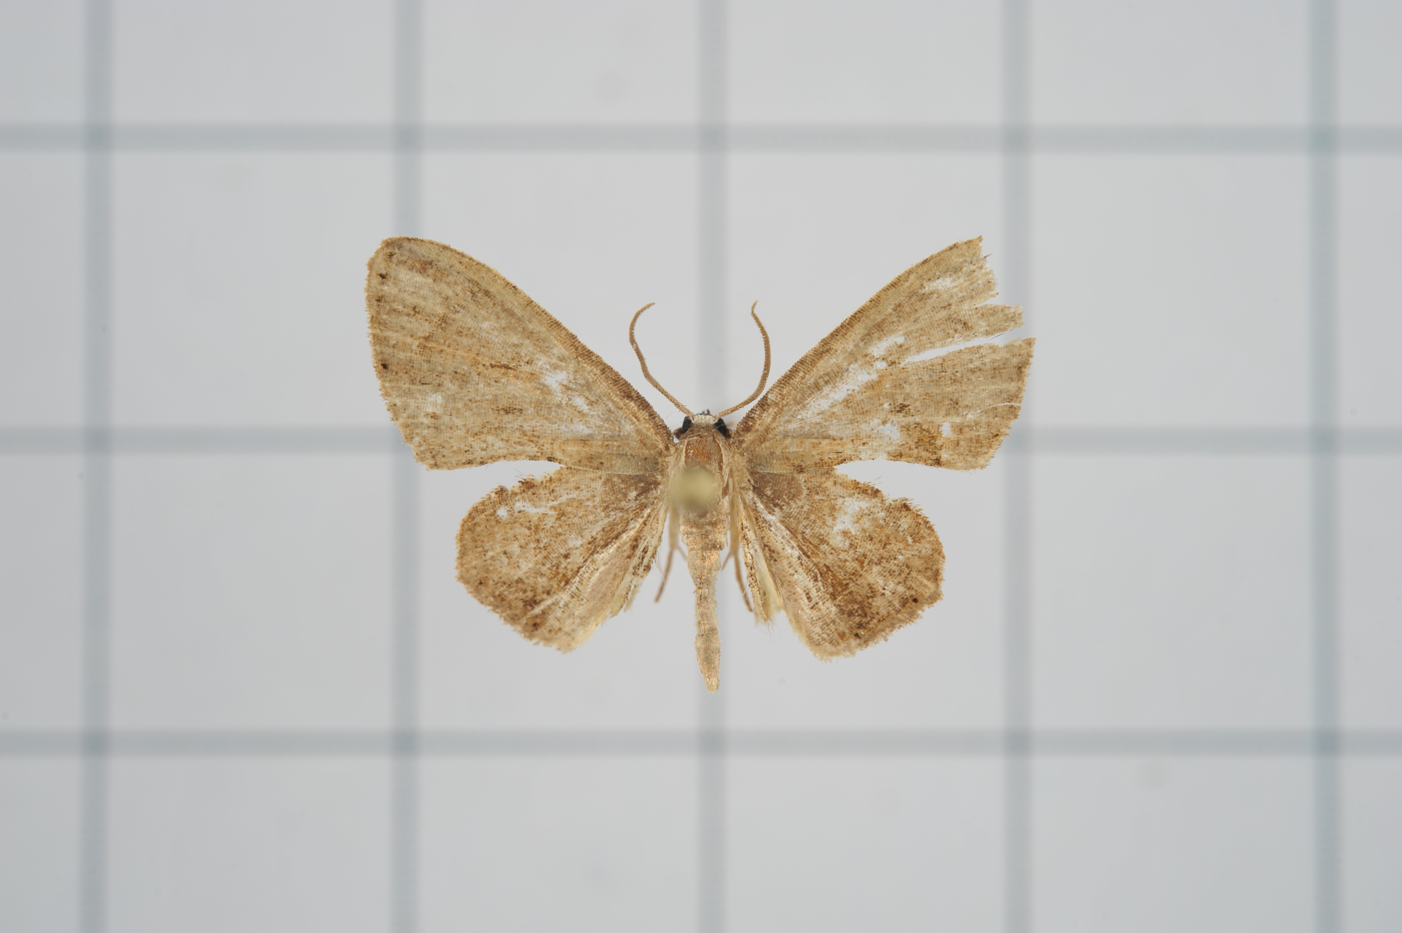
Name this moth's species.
Phazaca alikangensis
